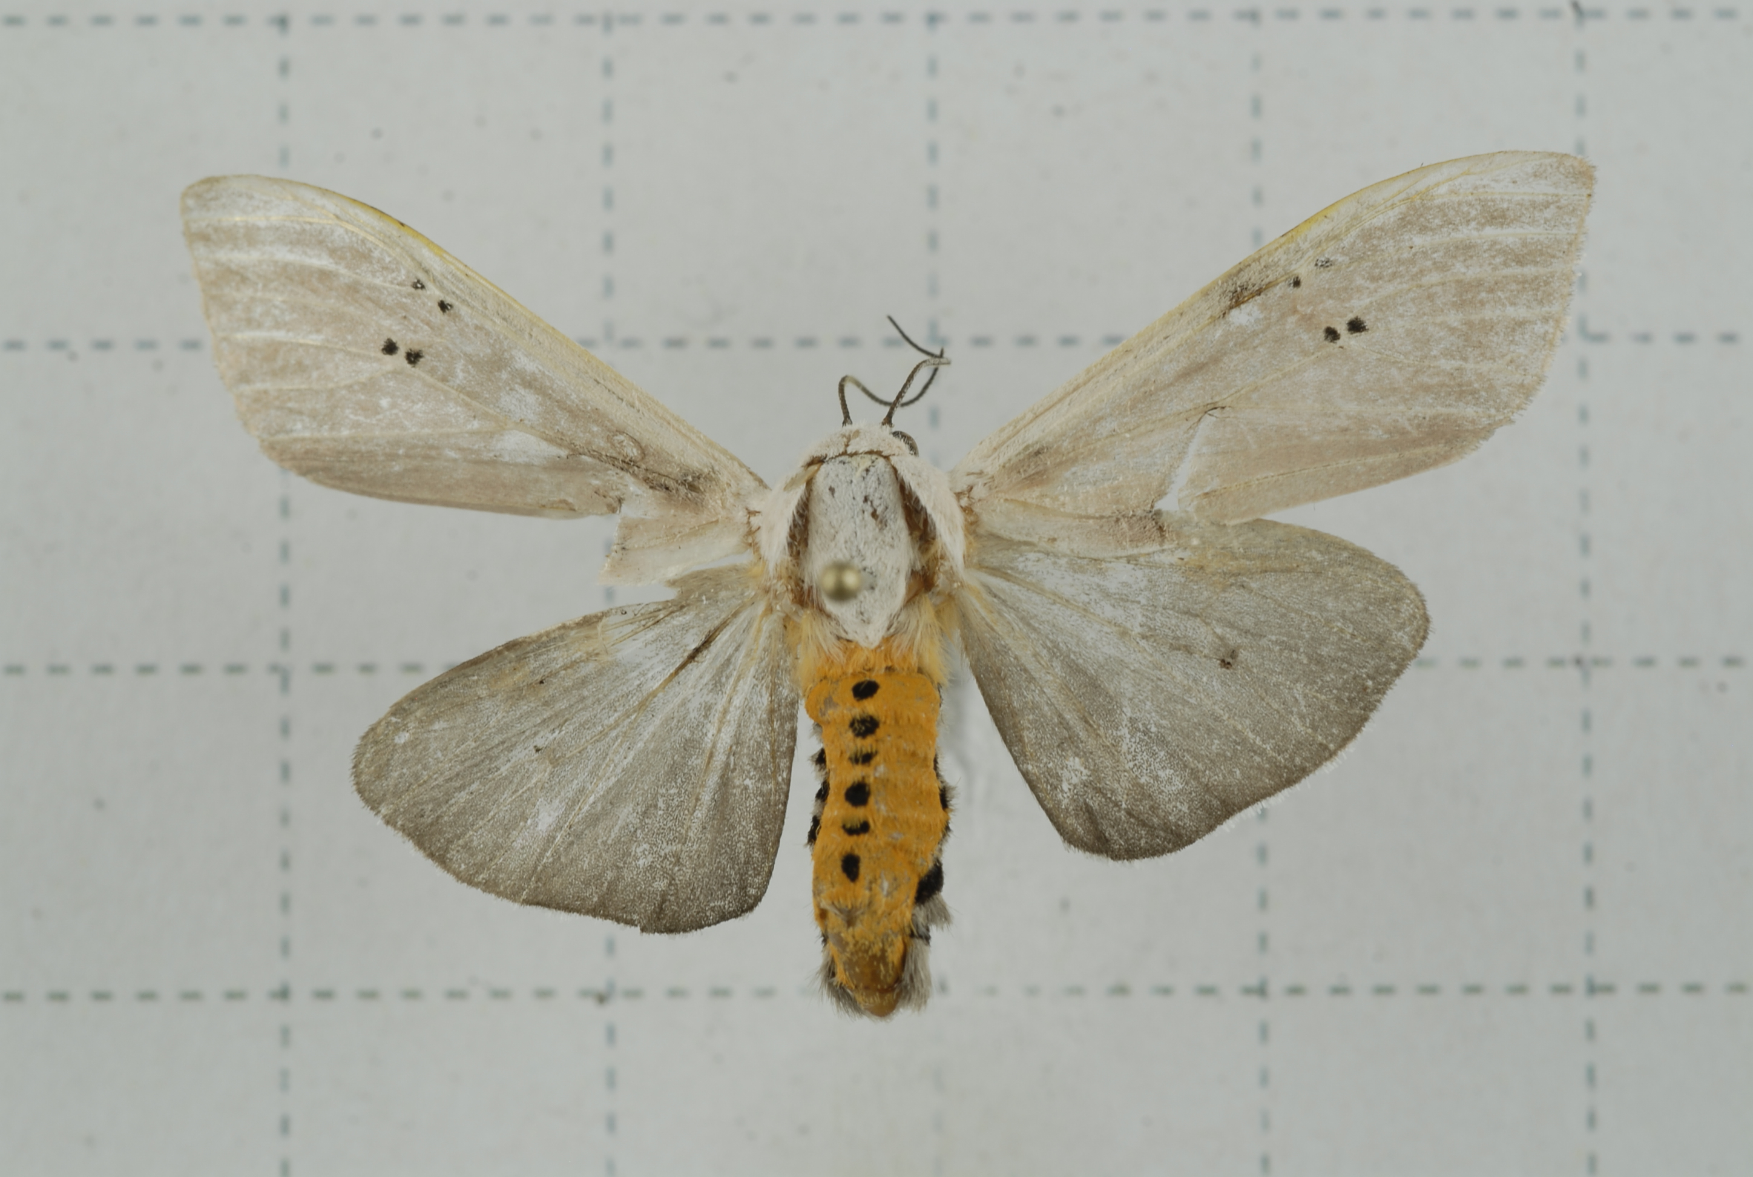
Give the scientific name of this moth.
Creatonotos transiens koni
